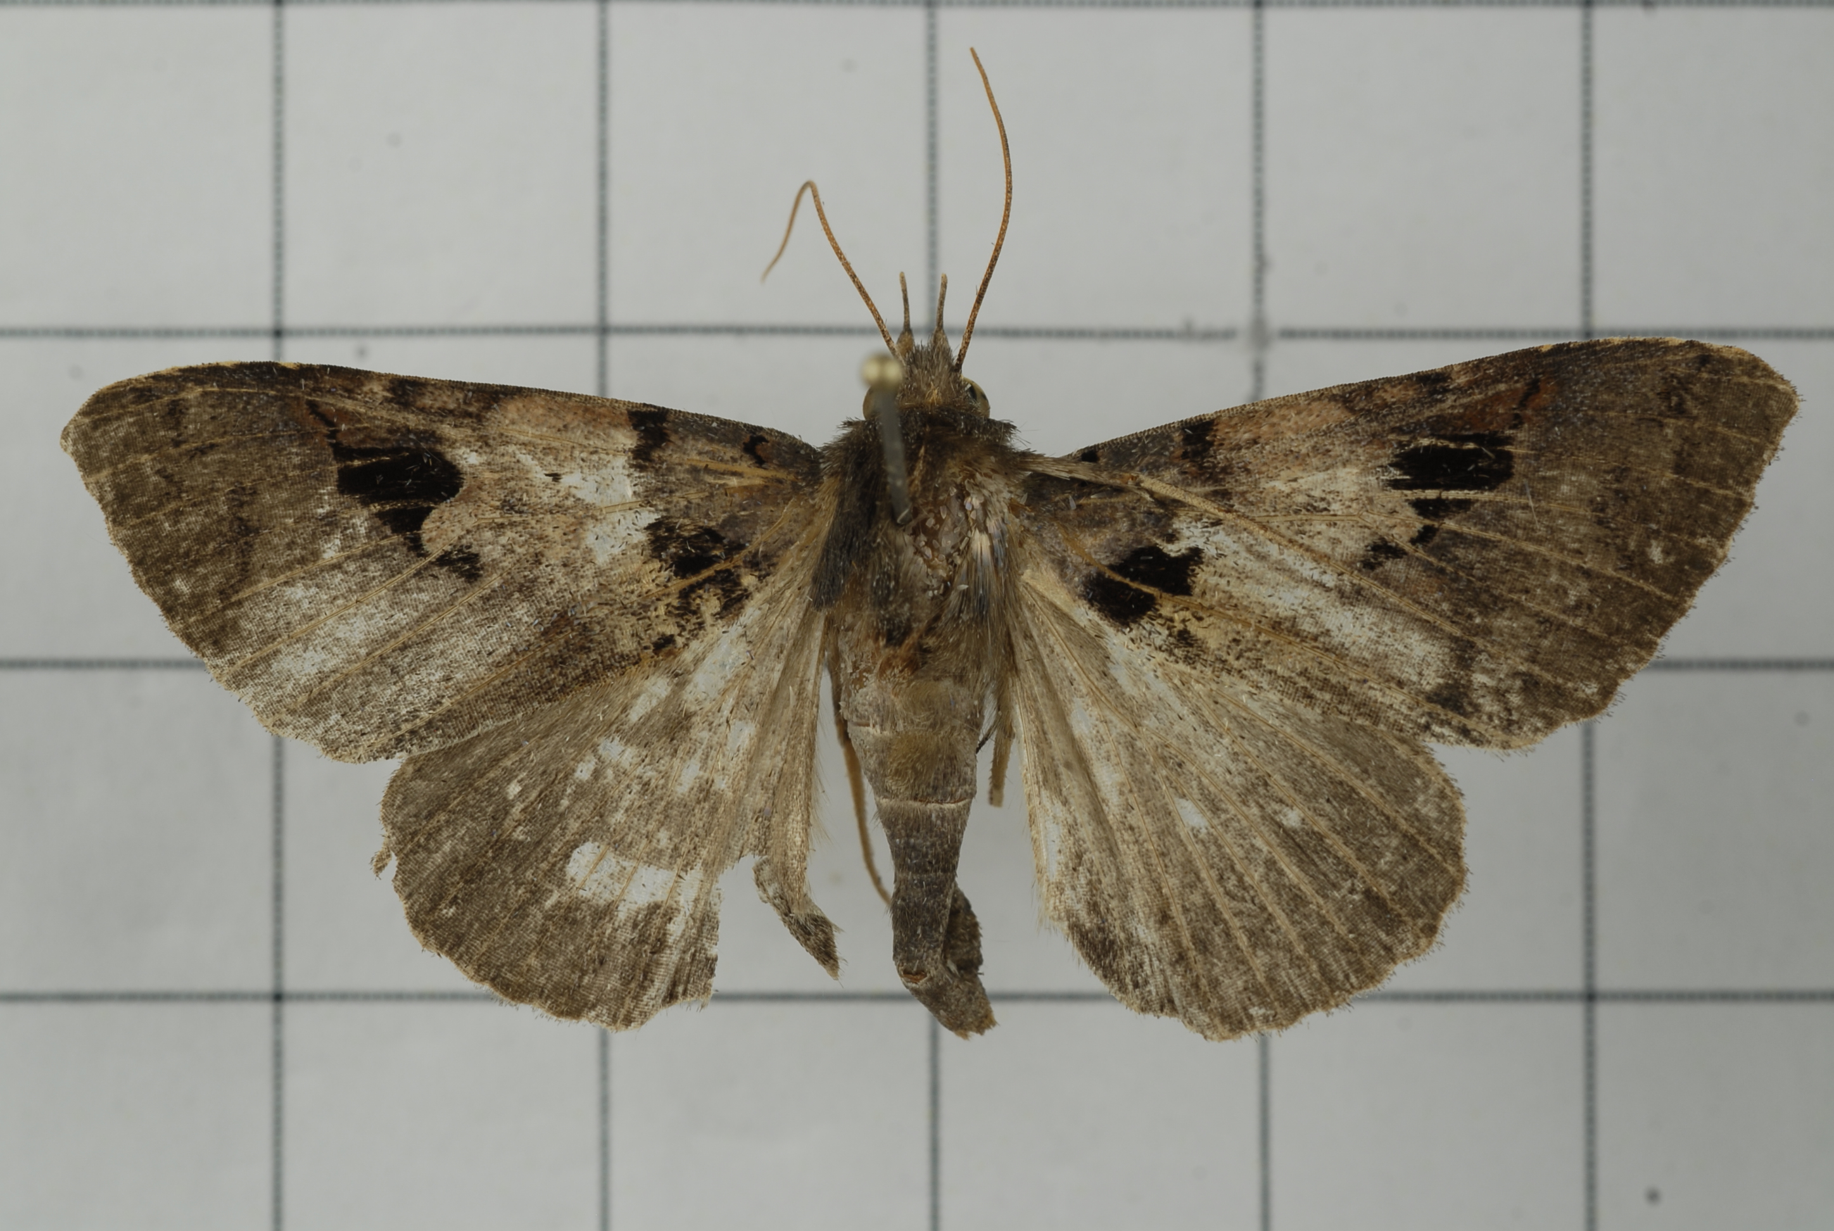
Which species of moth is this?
Avatha chinensis
